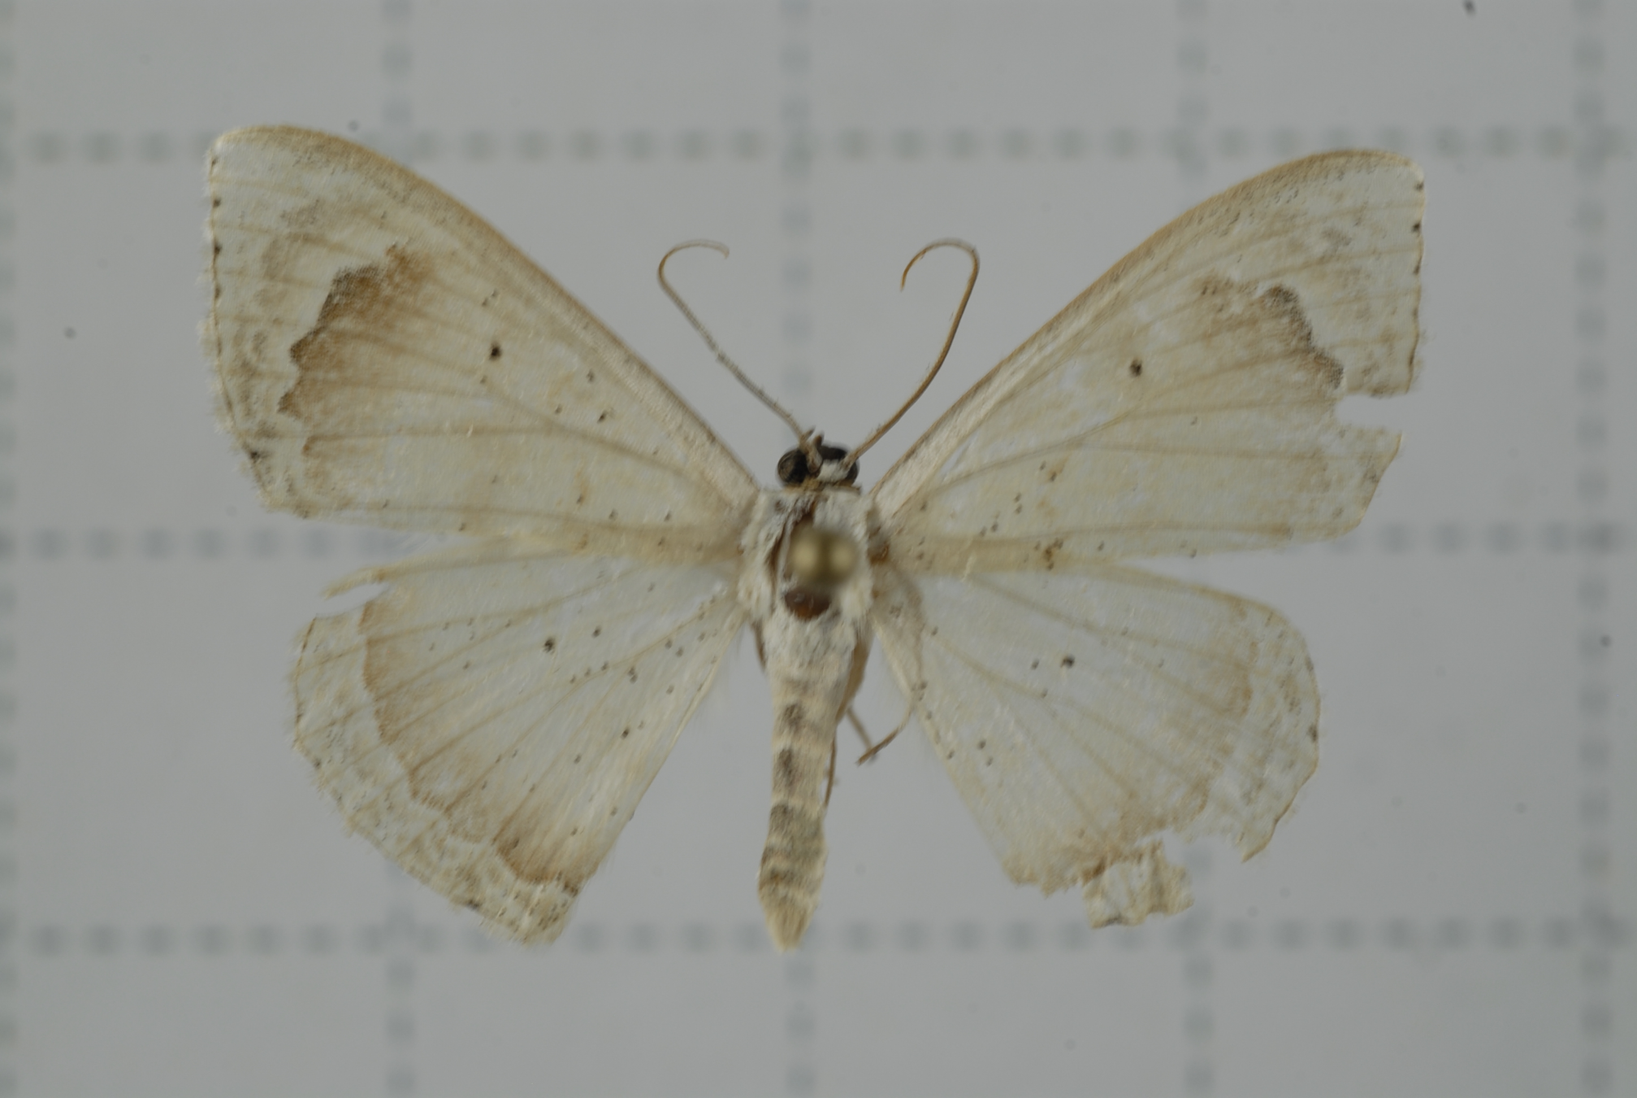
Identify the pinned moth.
Somatina rosacea anaemica
